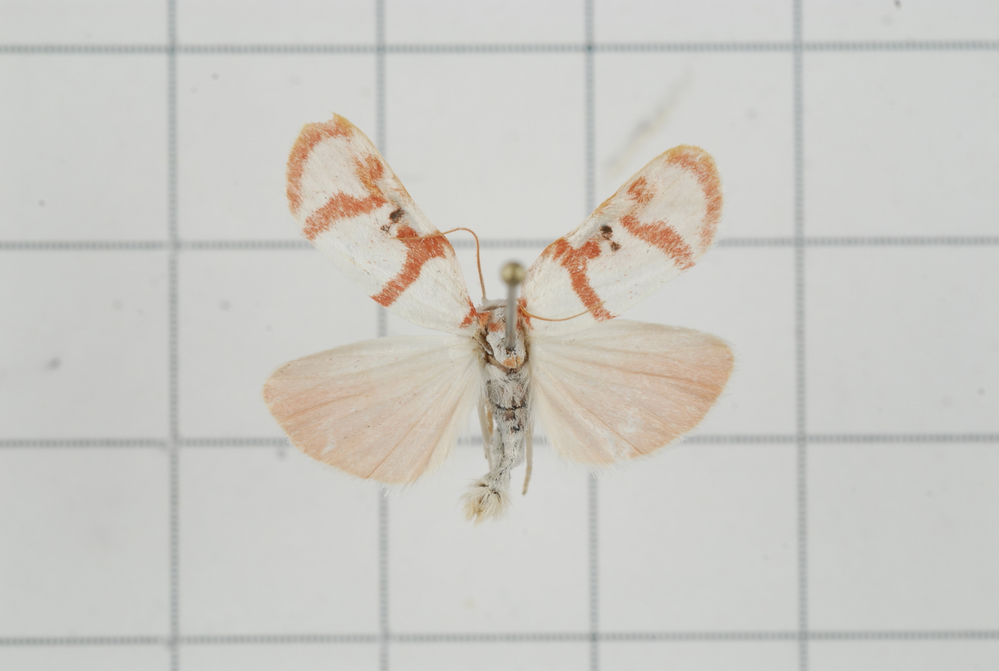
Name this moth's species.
Cyana hamata hamata
